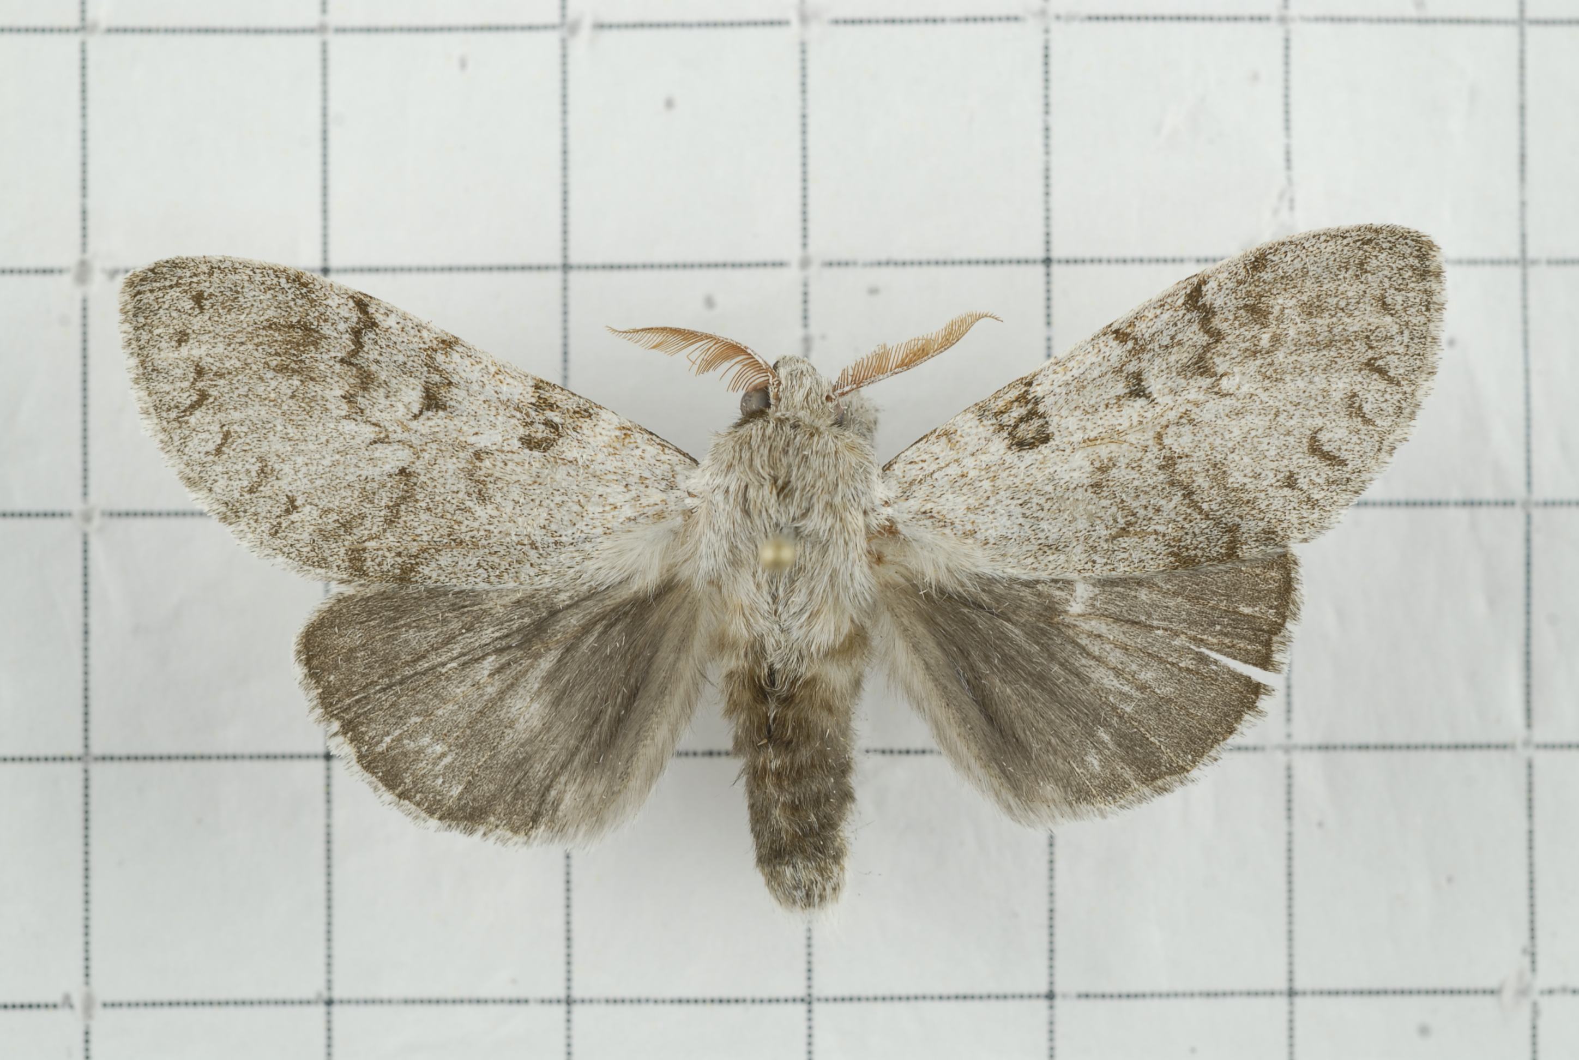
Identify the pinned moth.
Calliteara lunulata takamukuana
